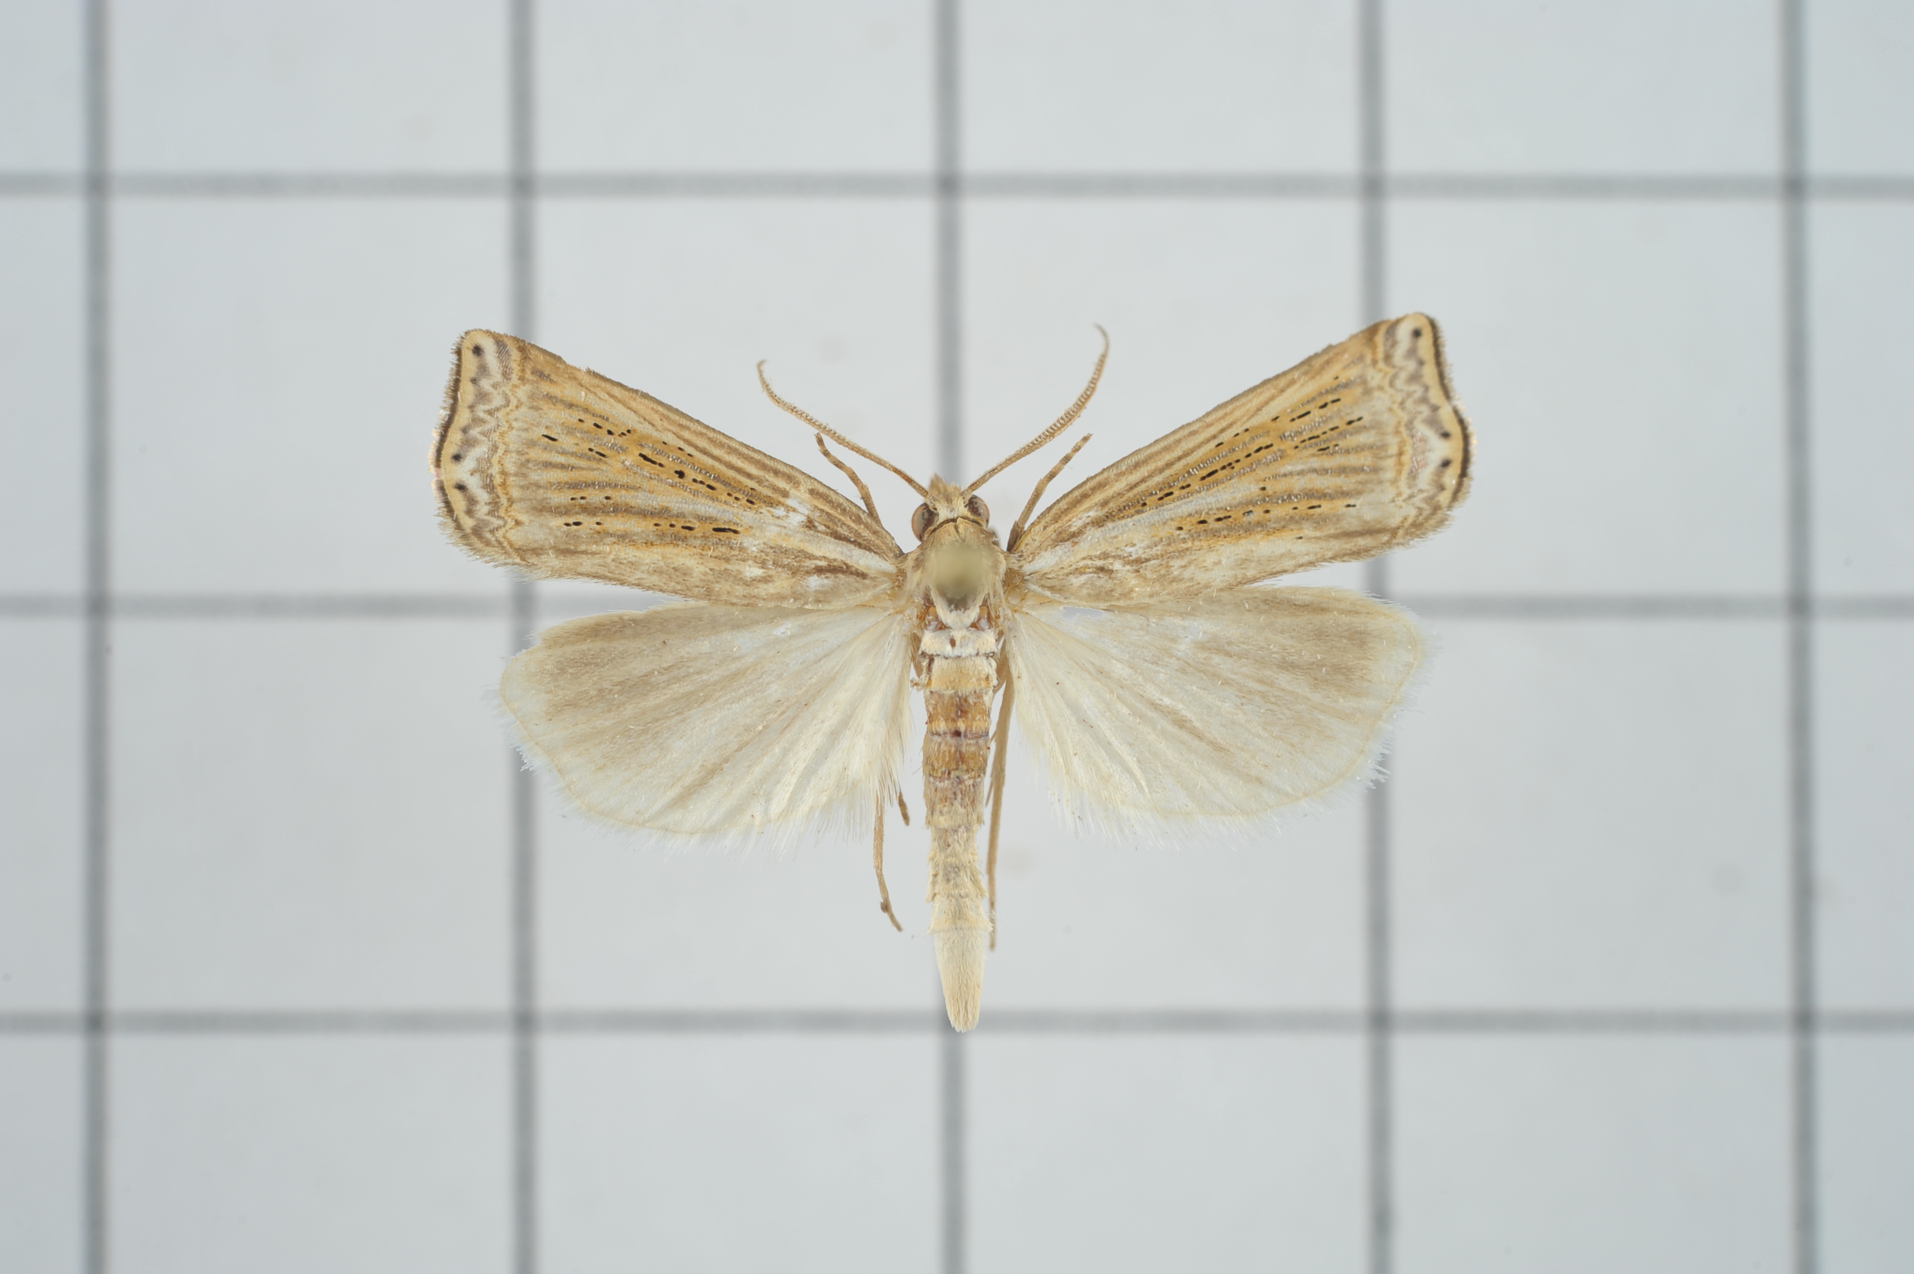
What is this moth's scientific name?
Ancylolomia japonica
